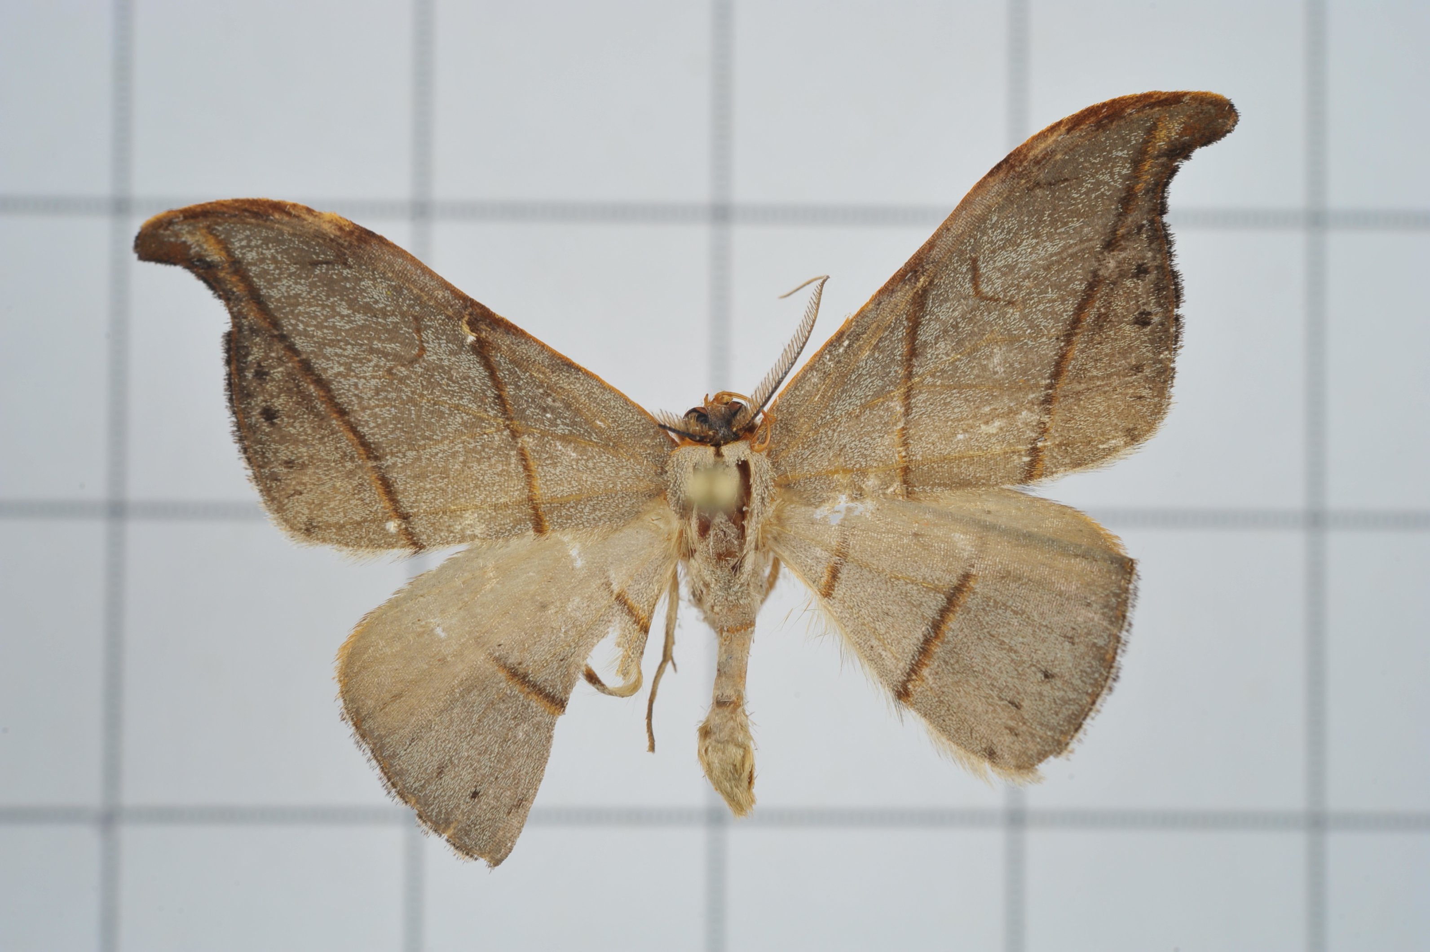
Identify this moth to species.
Nordstromia semililacina
